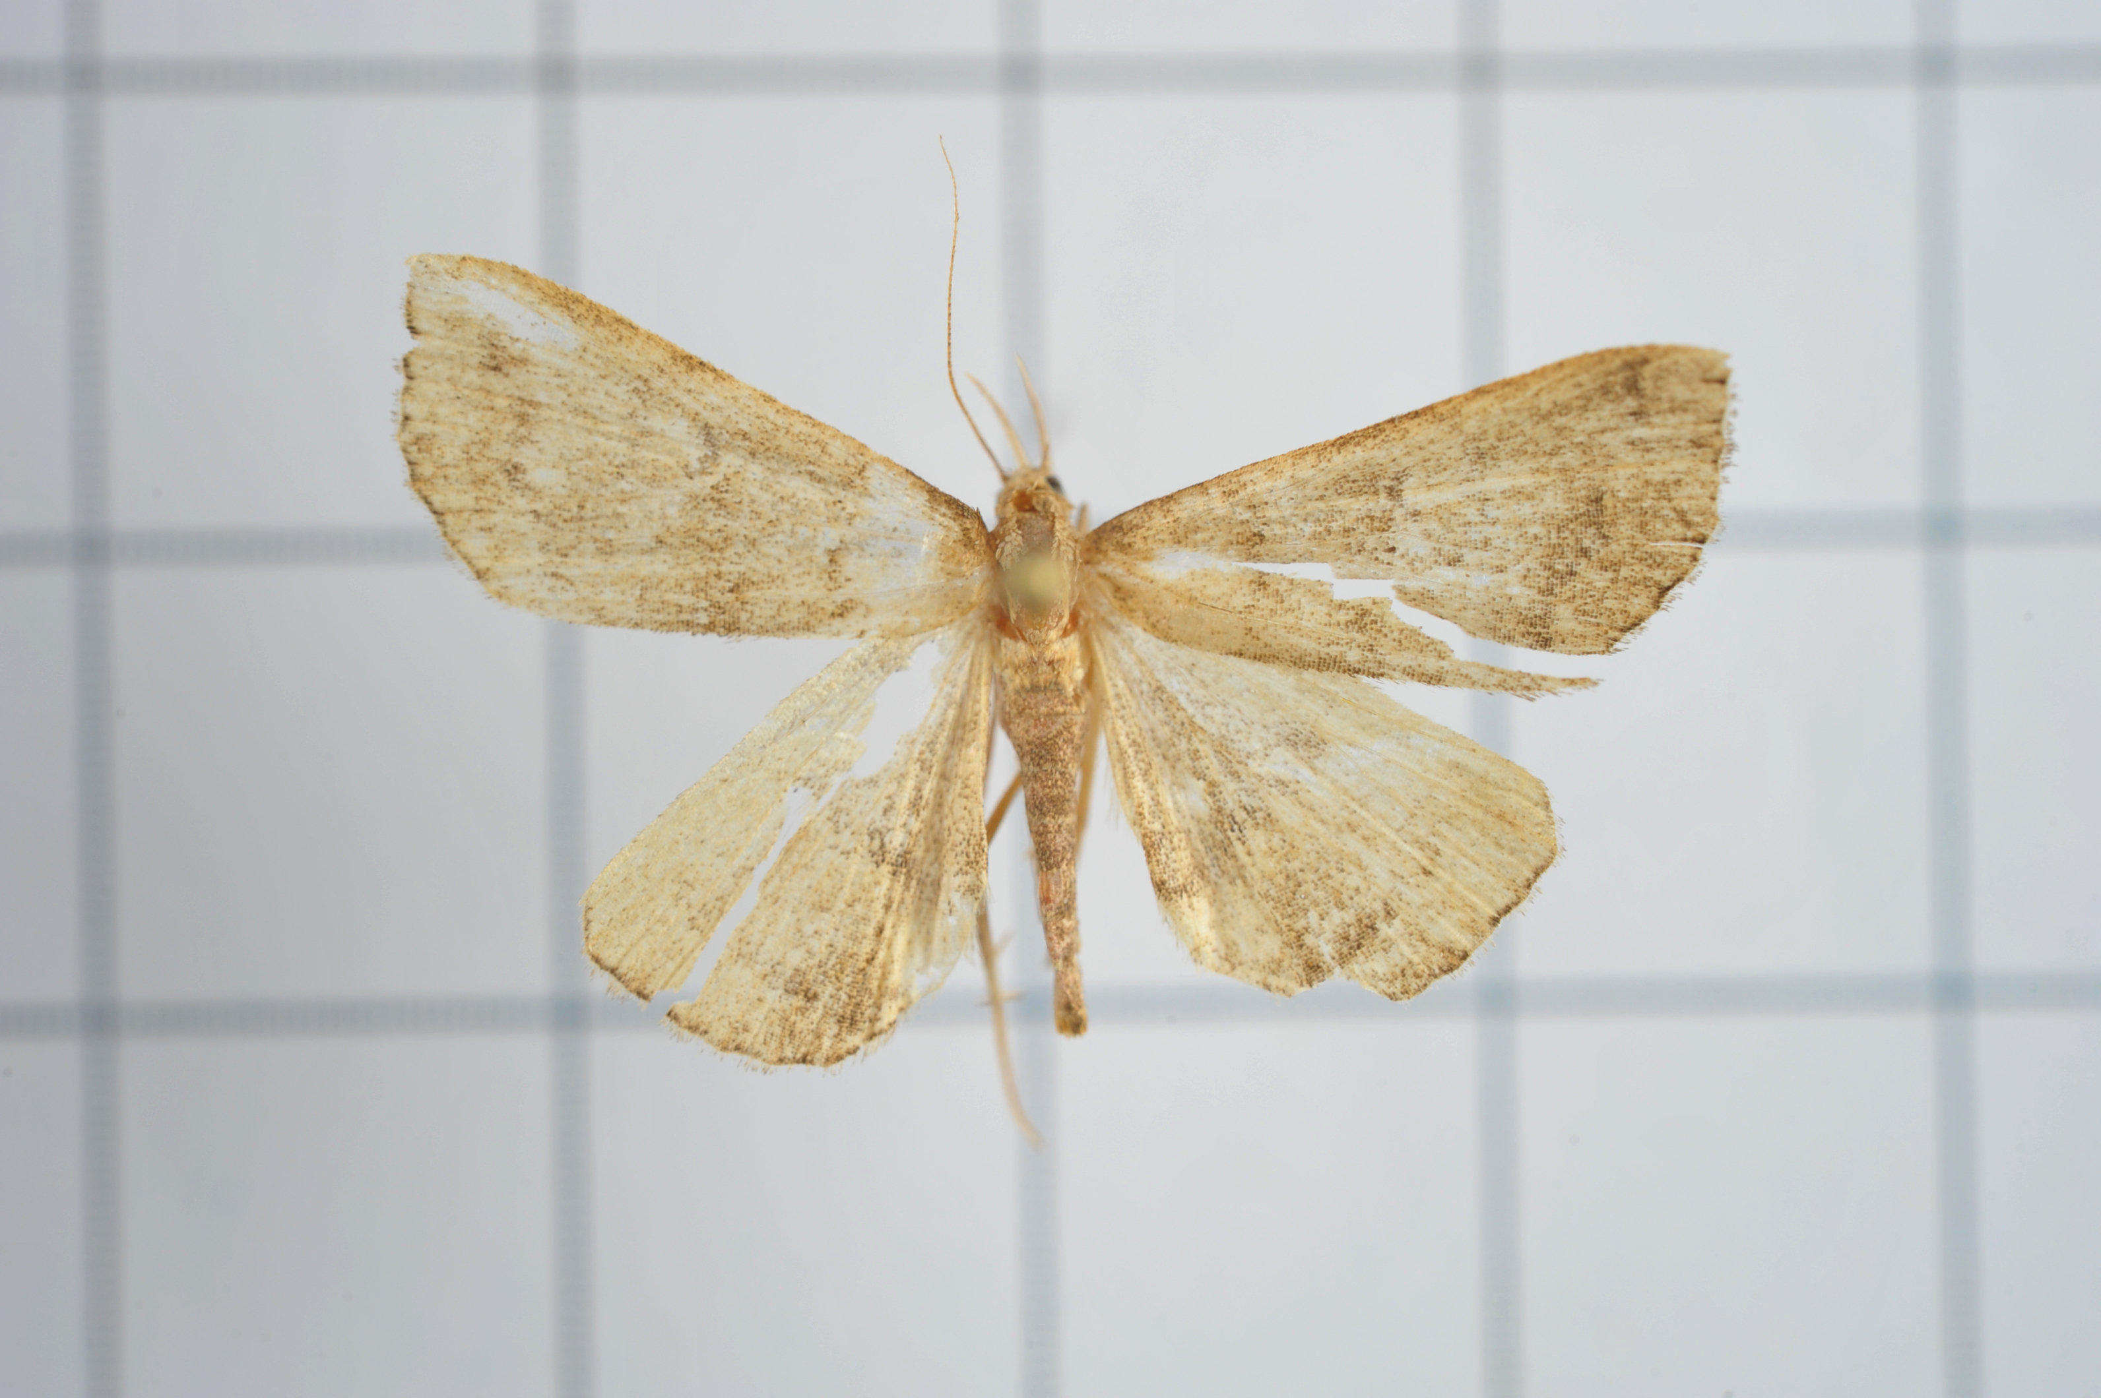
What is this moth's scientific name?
Herminia undulata
